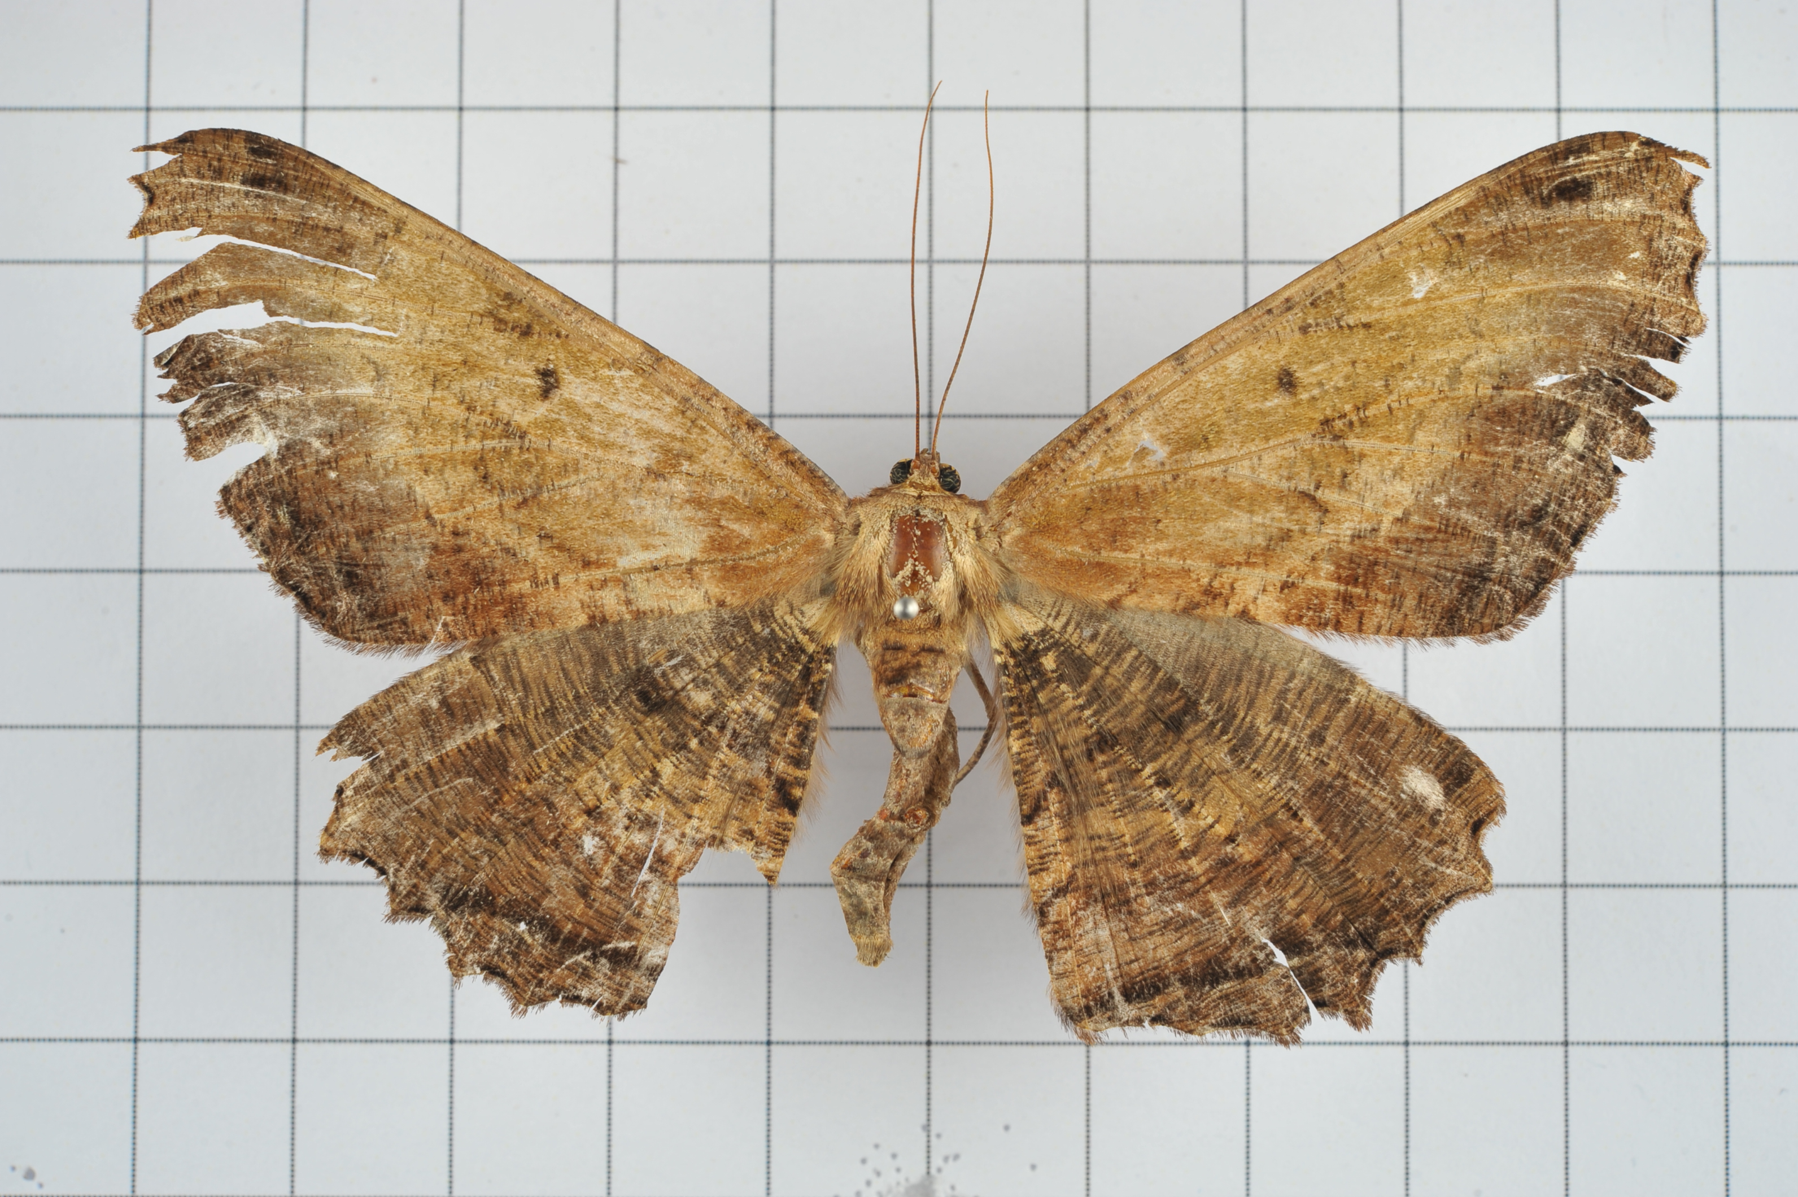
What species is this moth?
Chorodna creataria
